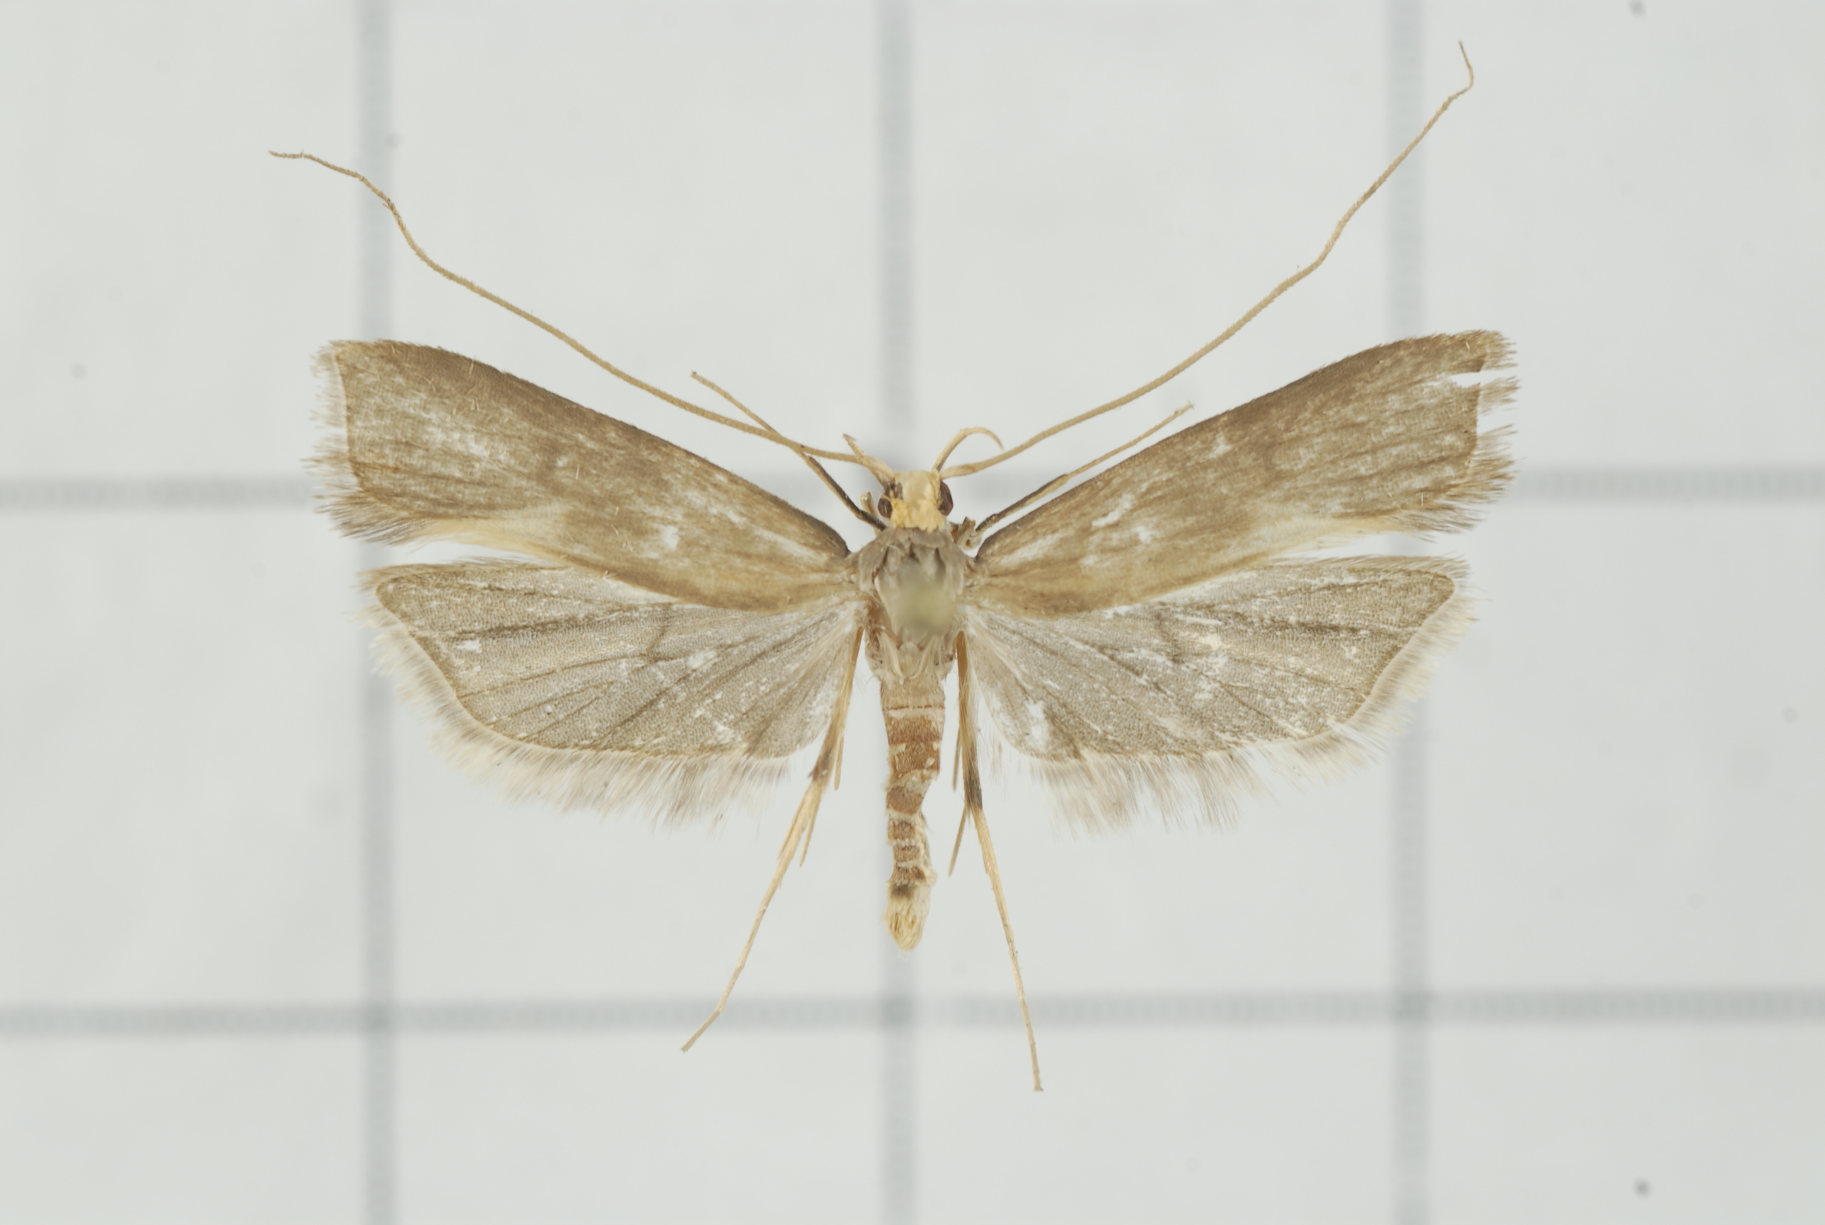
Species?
Torodora chinanensis
